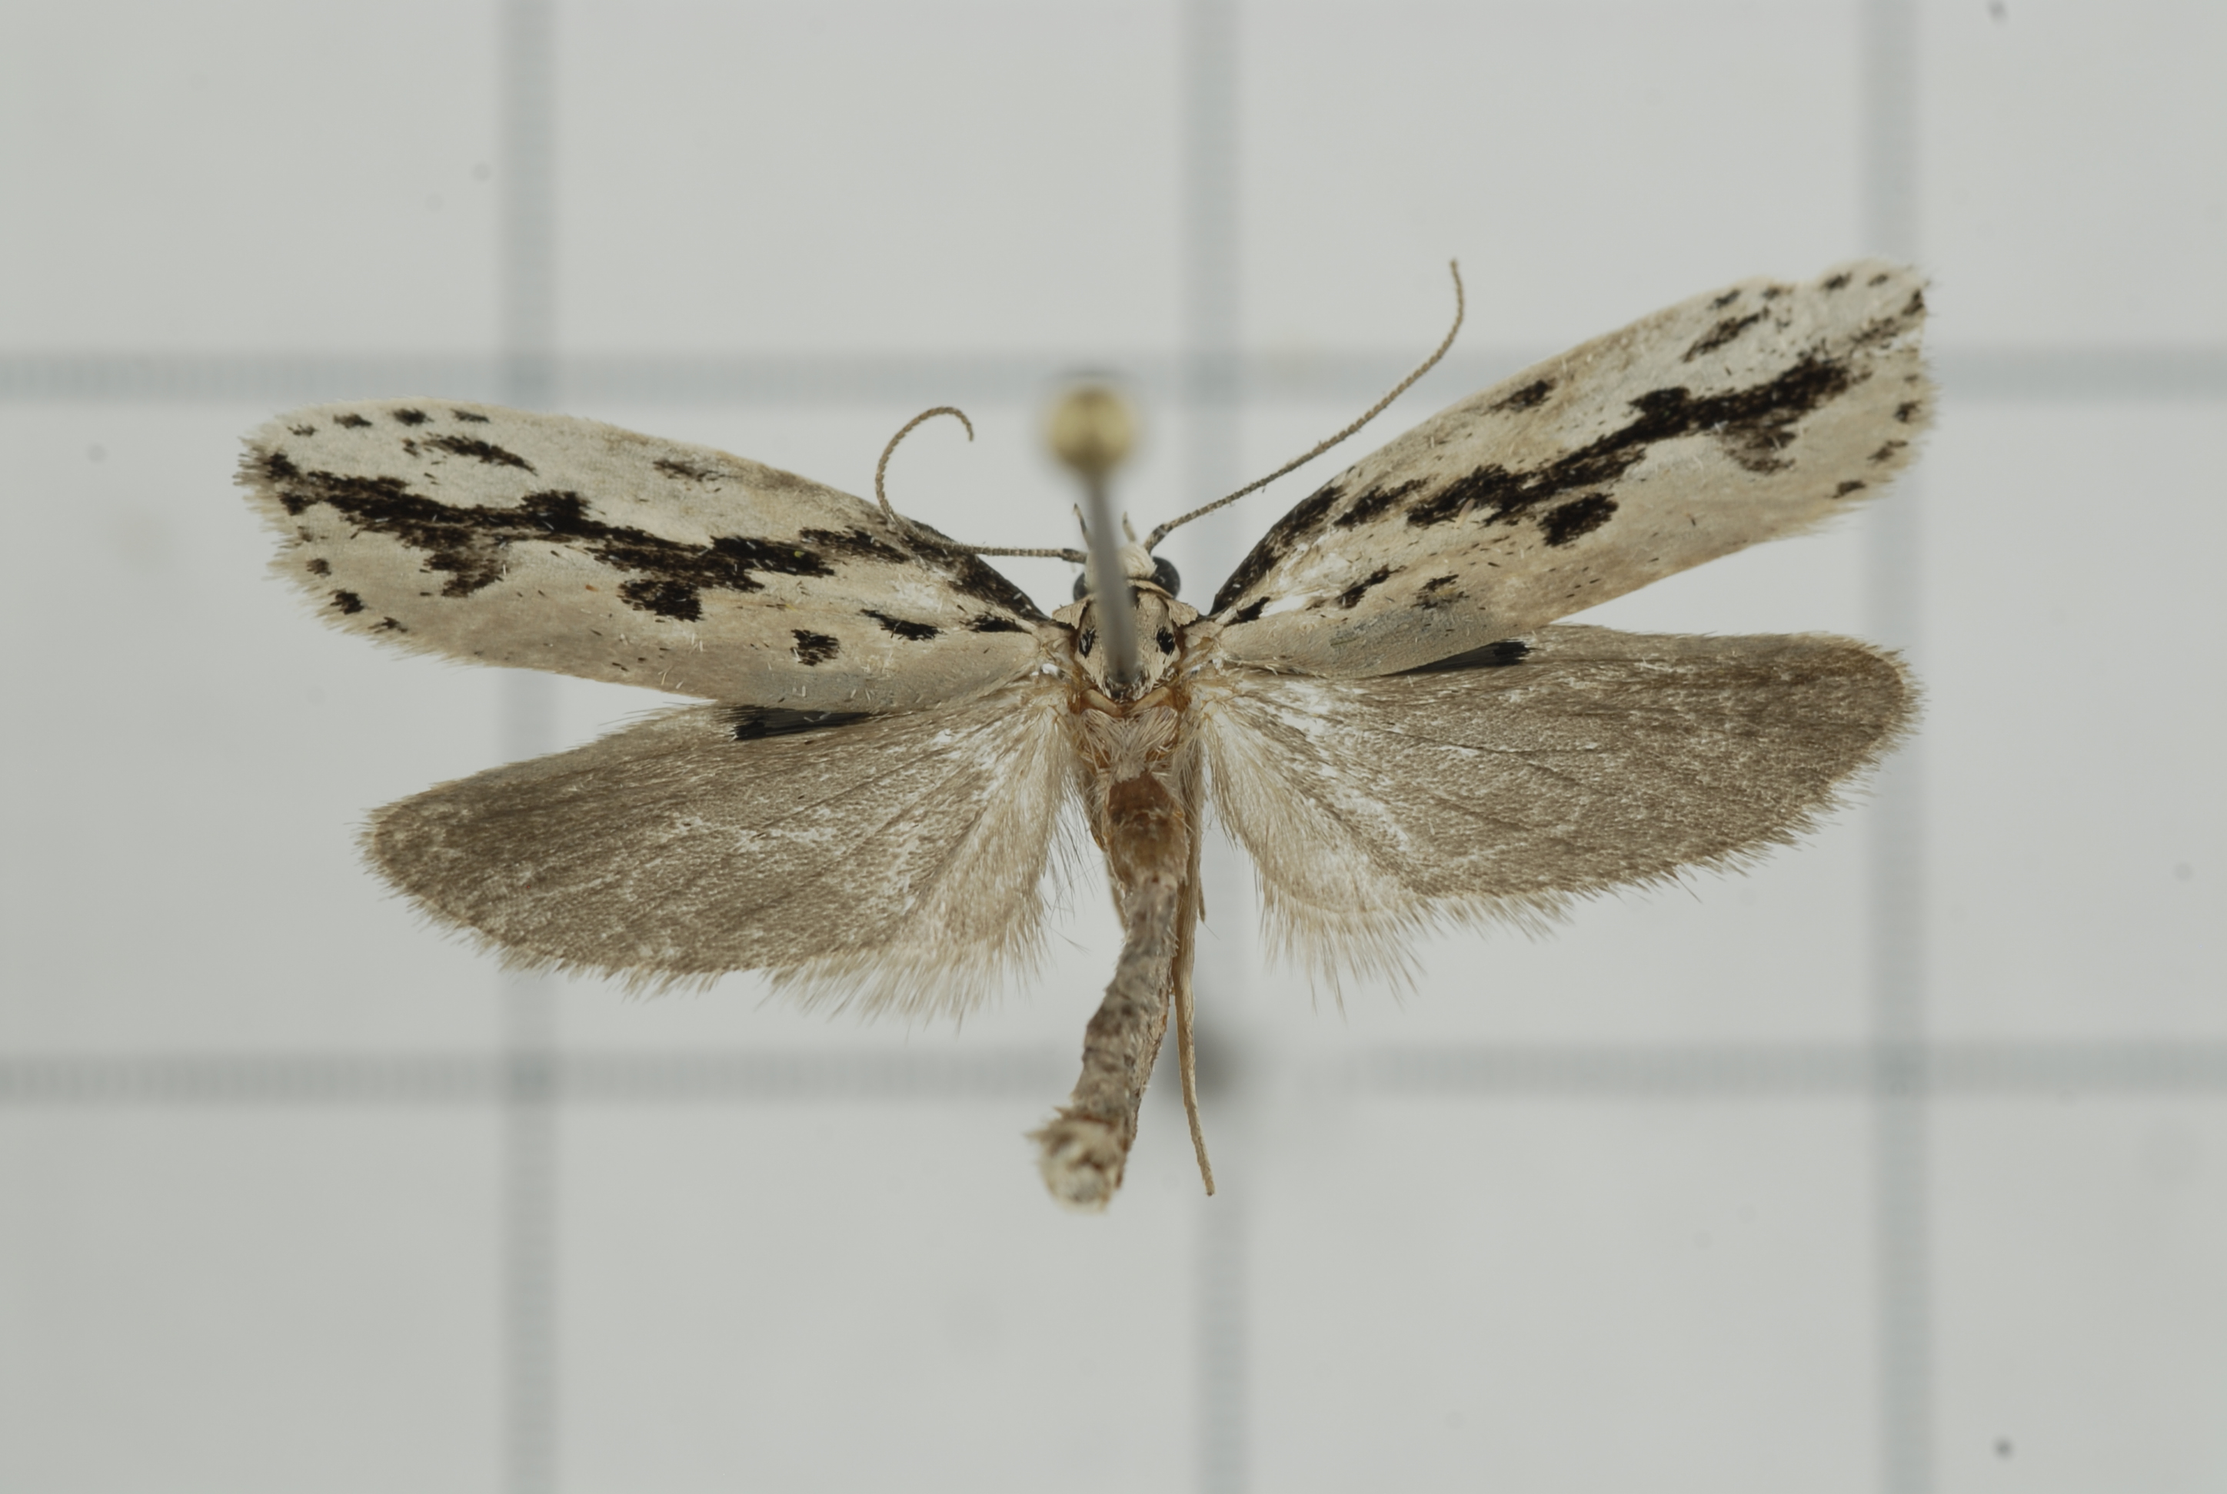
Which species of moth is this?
Ethmia zygospila
